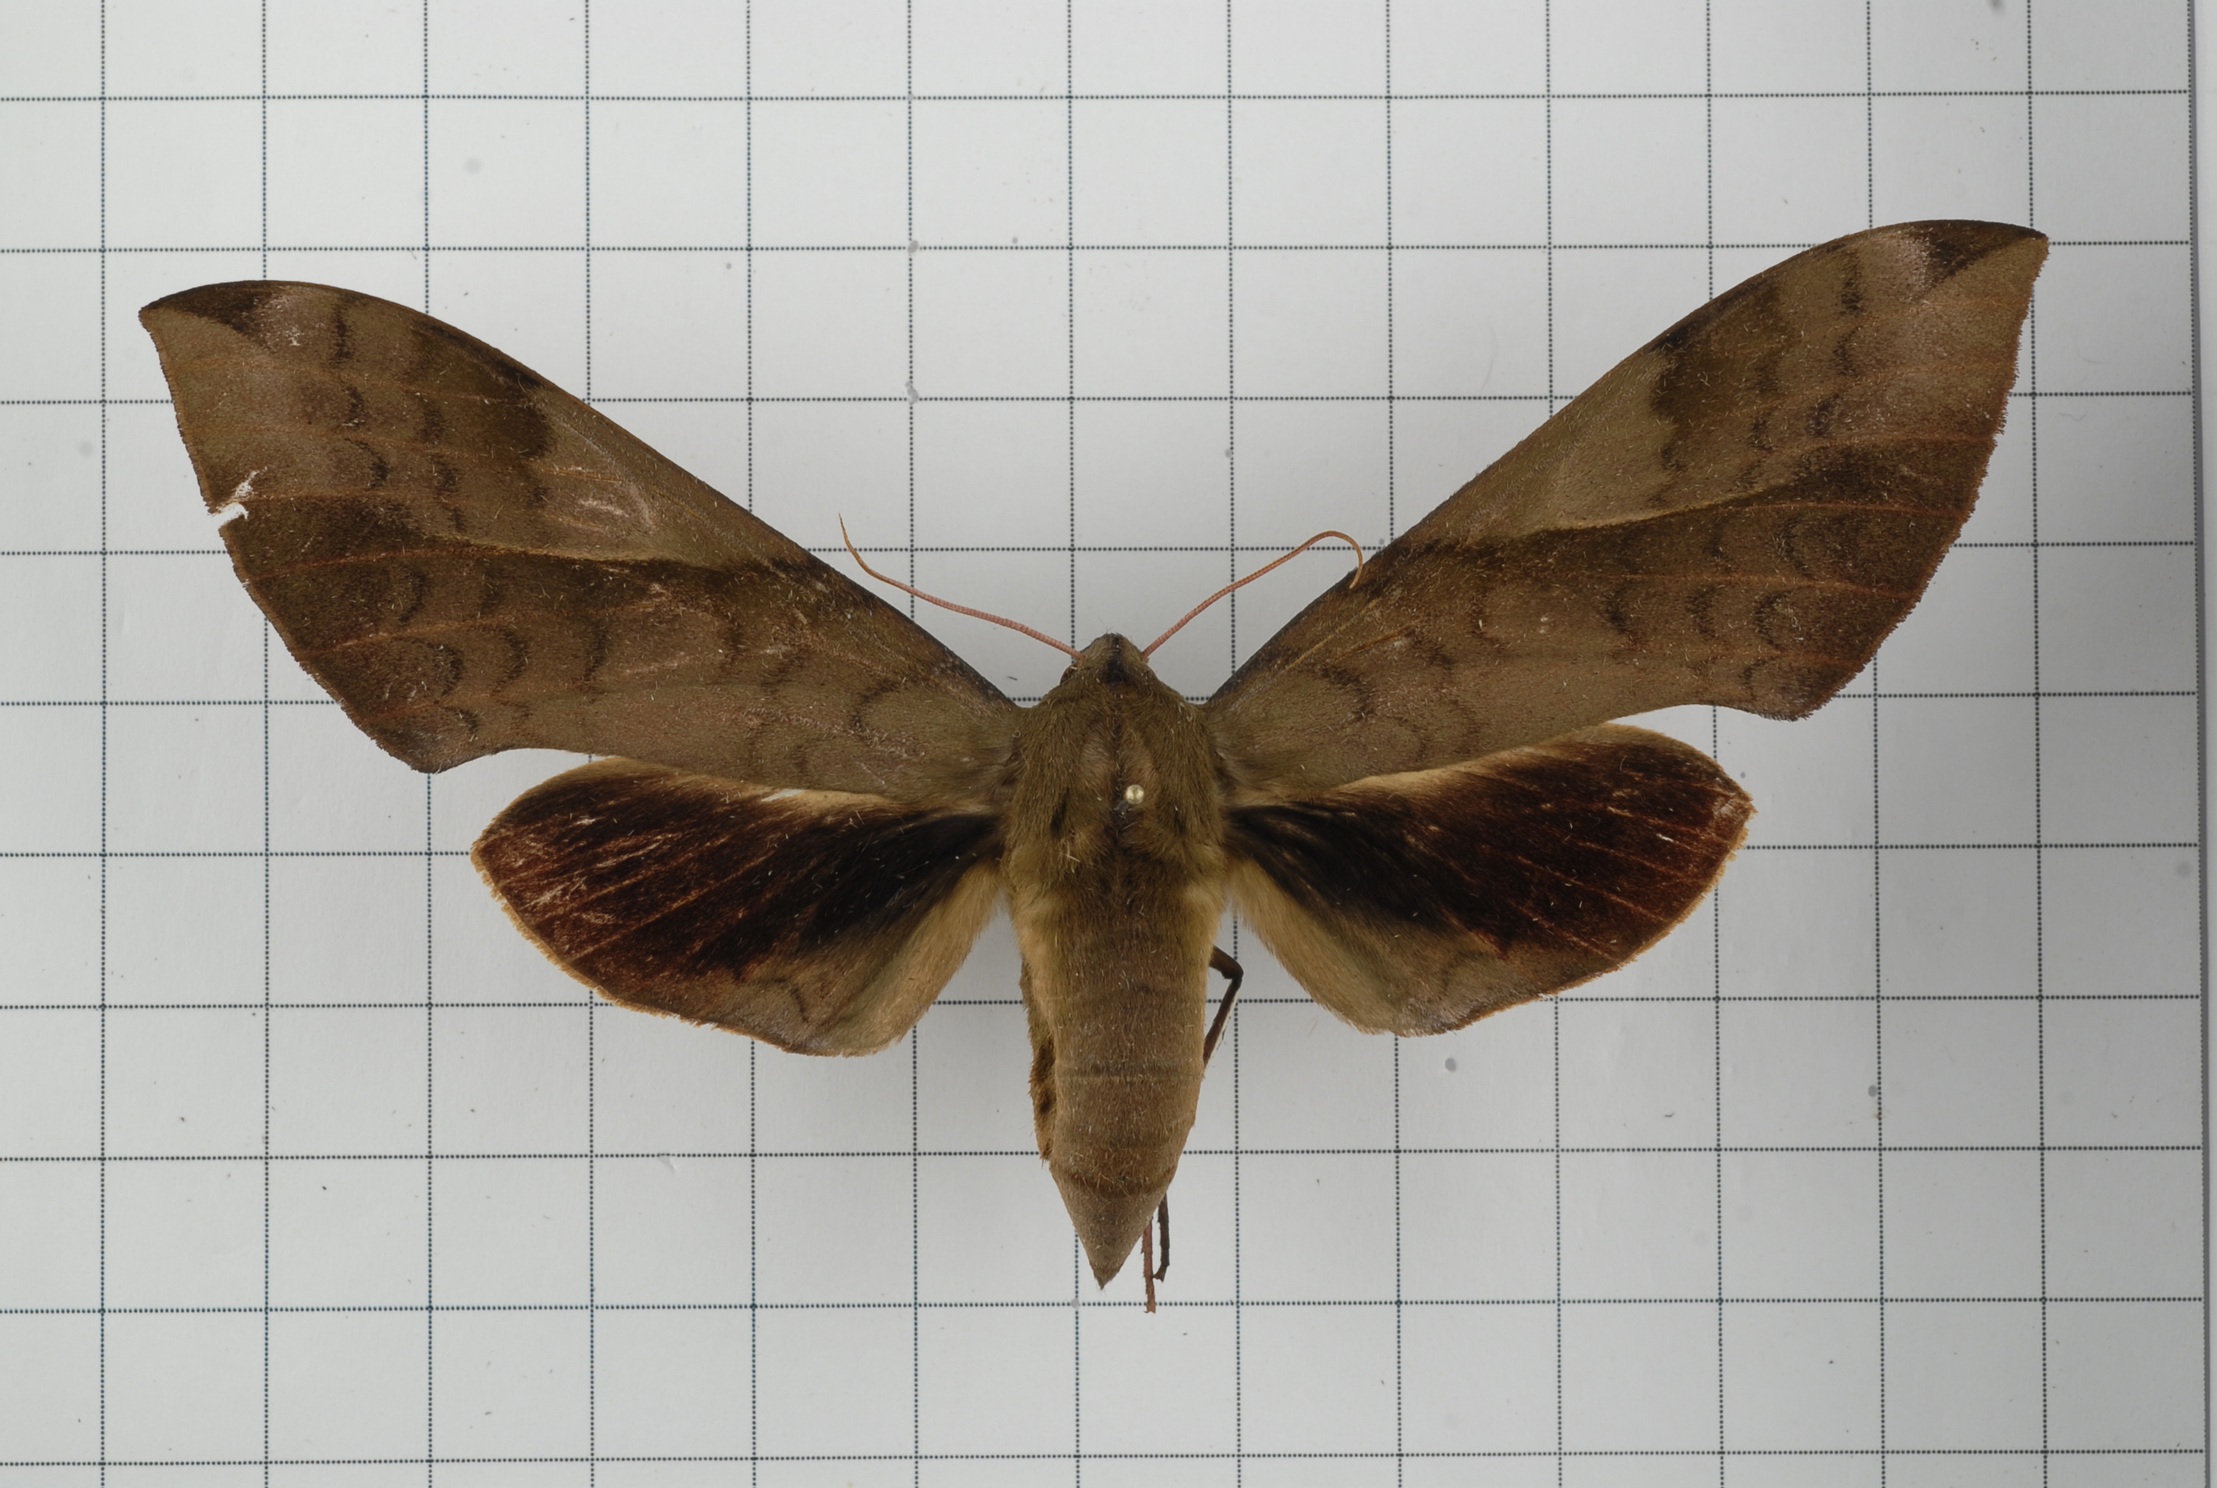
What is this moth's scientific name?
Clanis bilineata formosana
